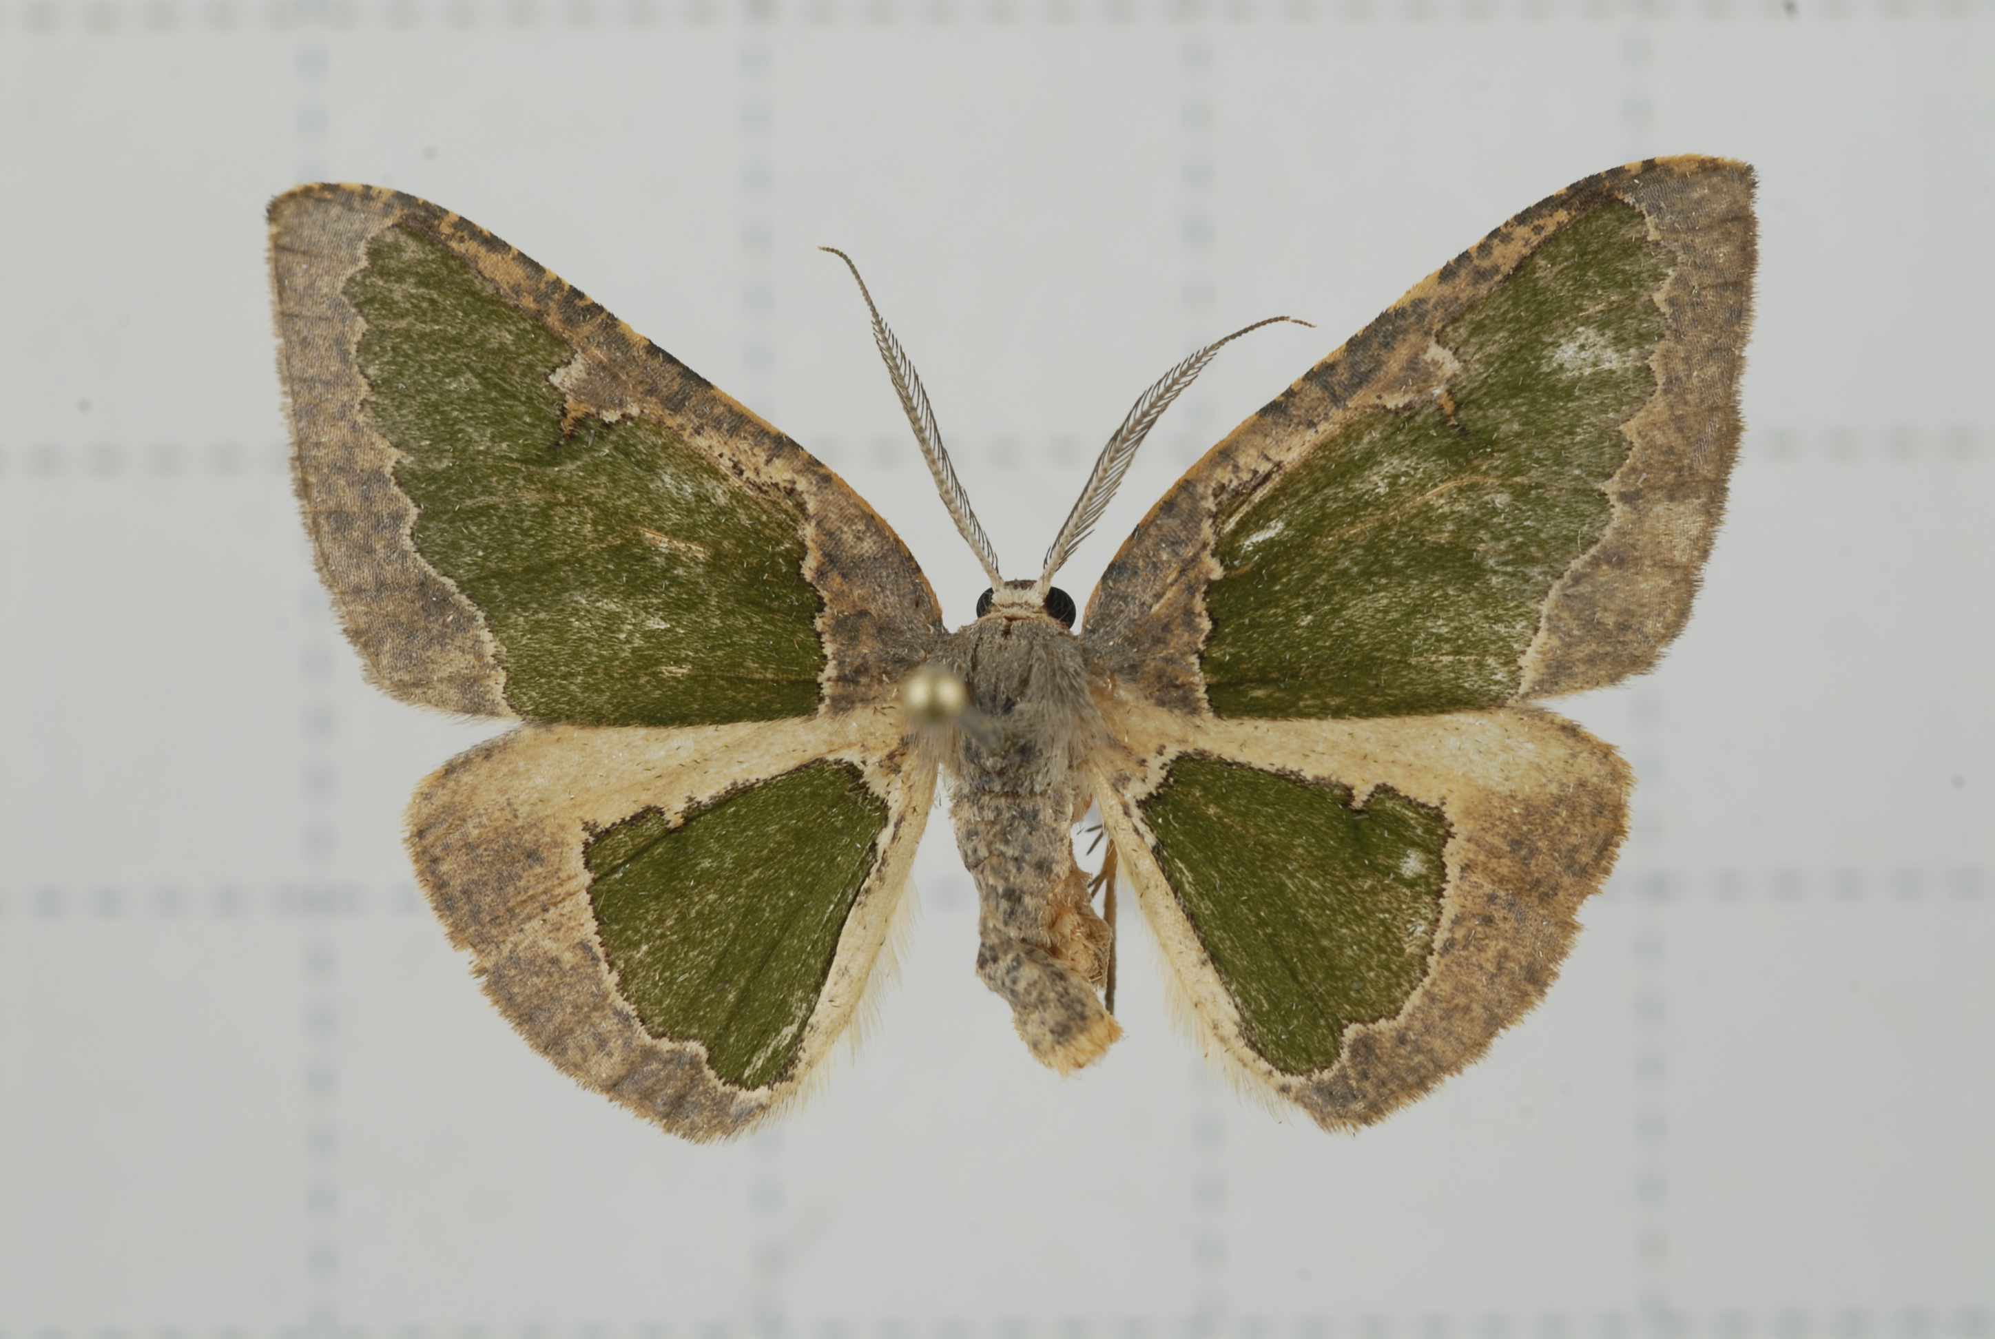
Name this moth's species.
Celenna festivaria formosensis
